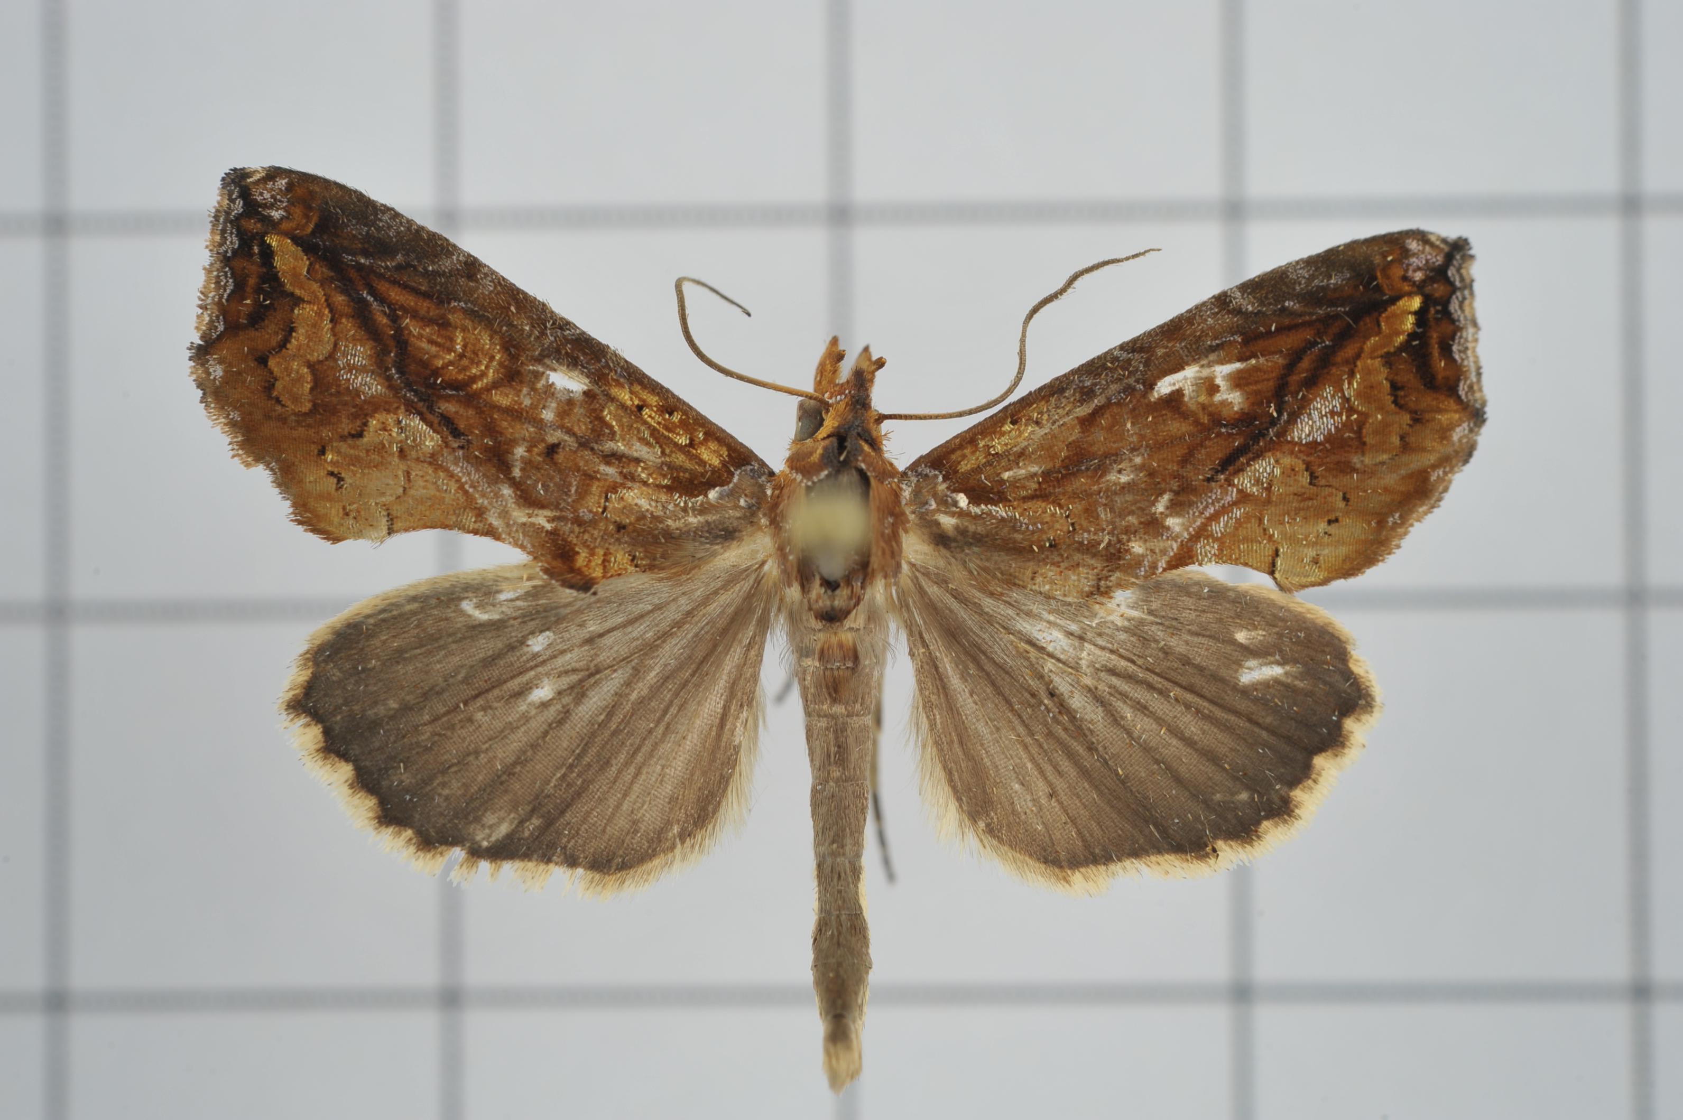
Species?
Plusiodonta coelonota
